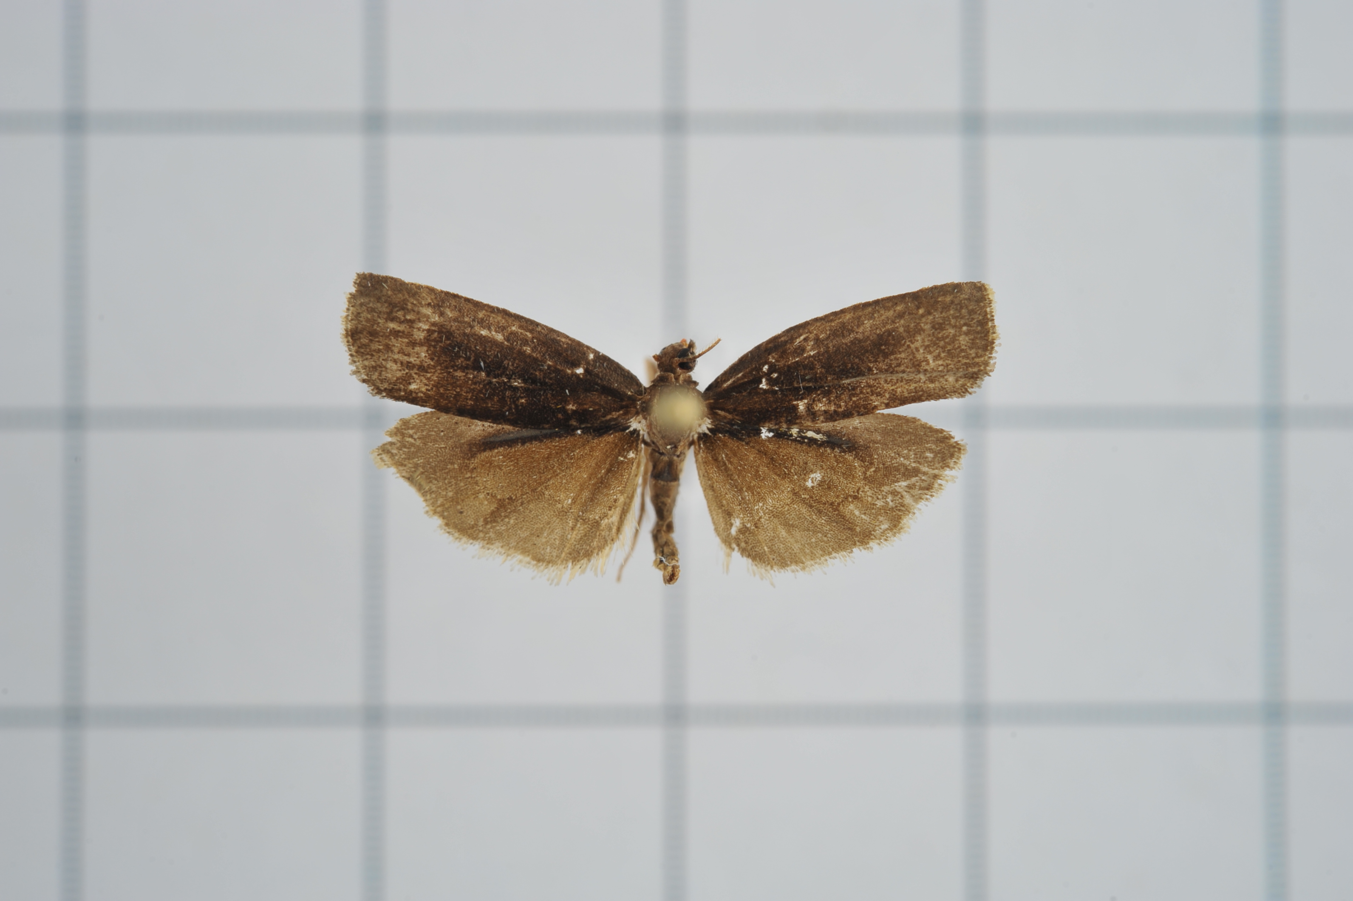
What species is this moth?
Blavia scoteola
